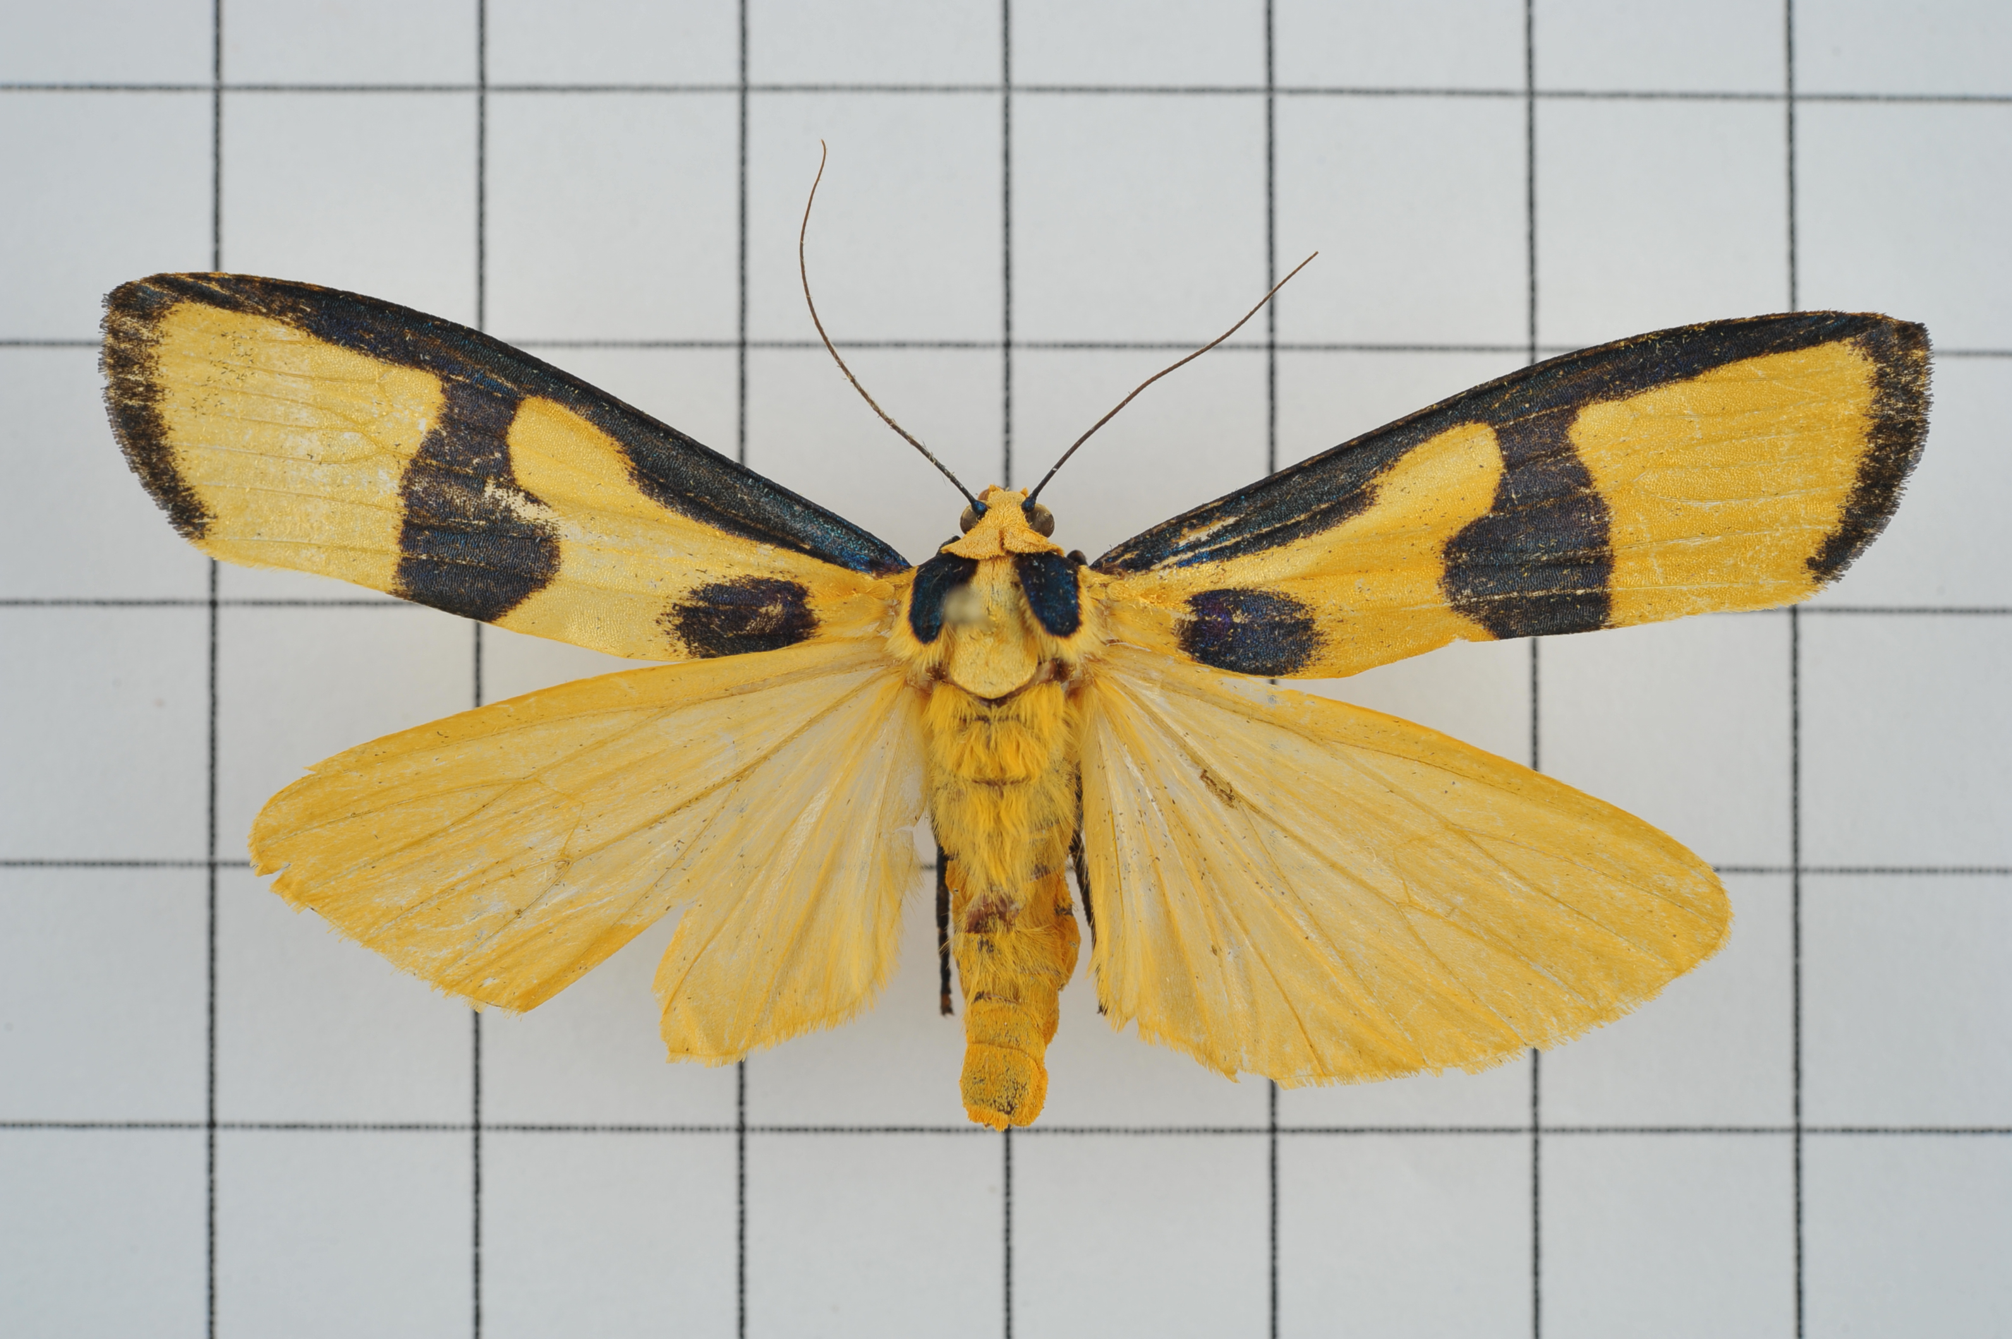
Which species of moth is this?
Chrysaeglia magnifica
